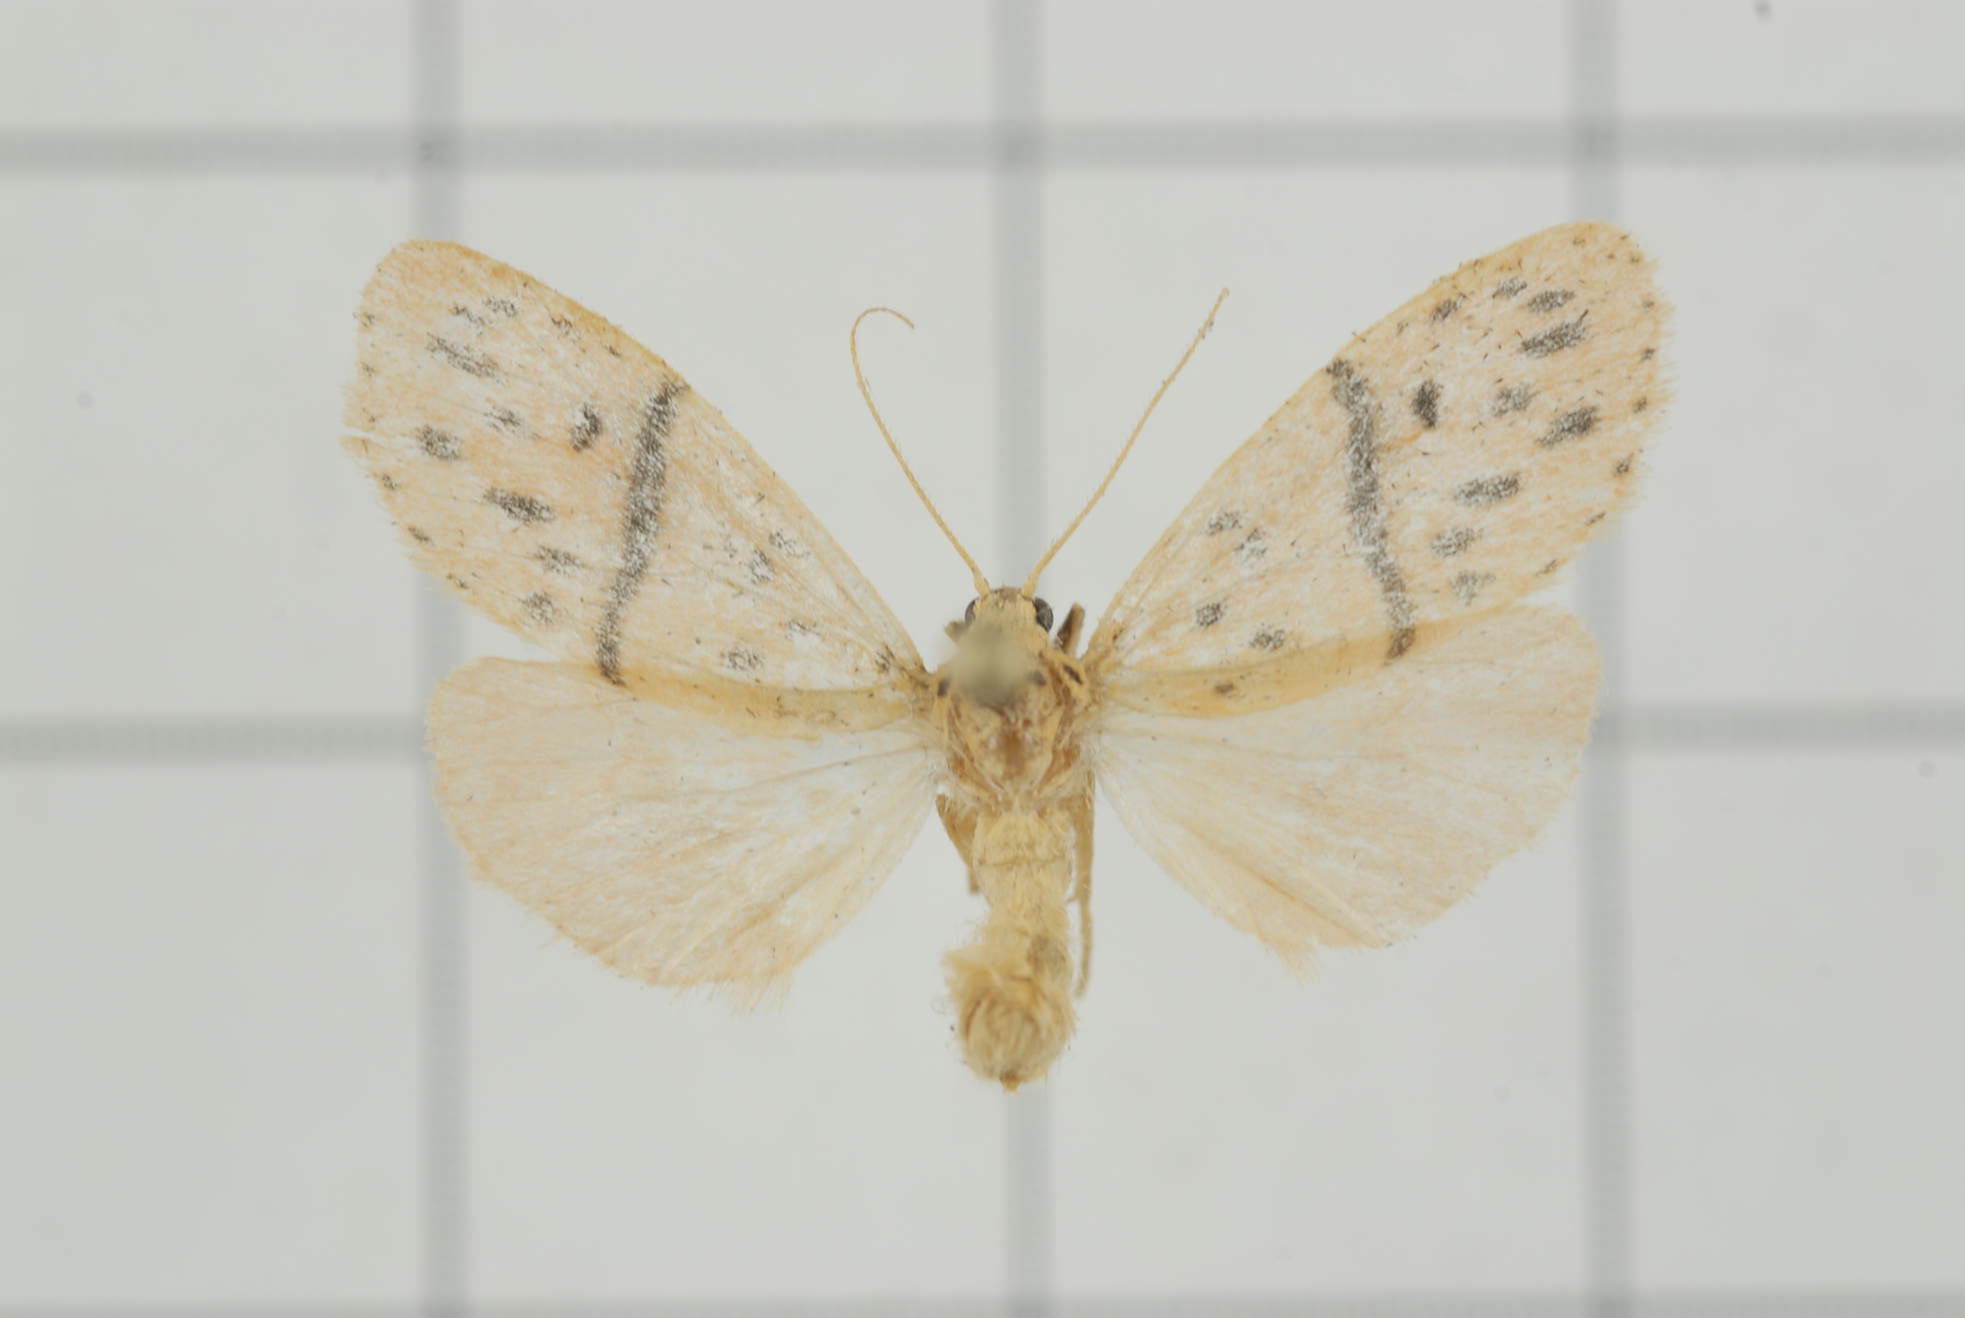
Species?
Miltochrista arcuata
